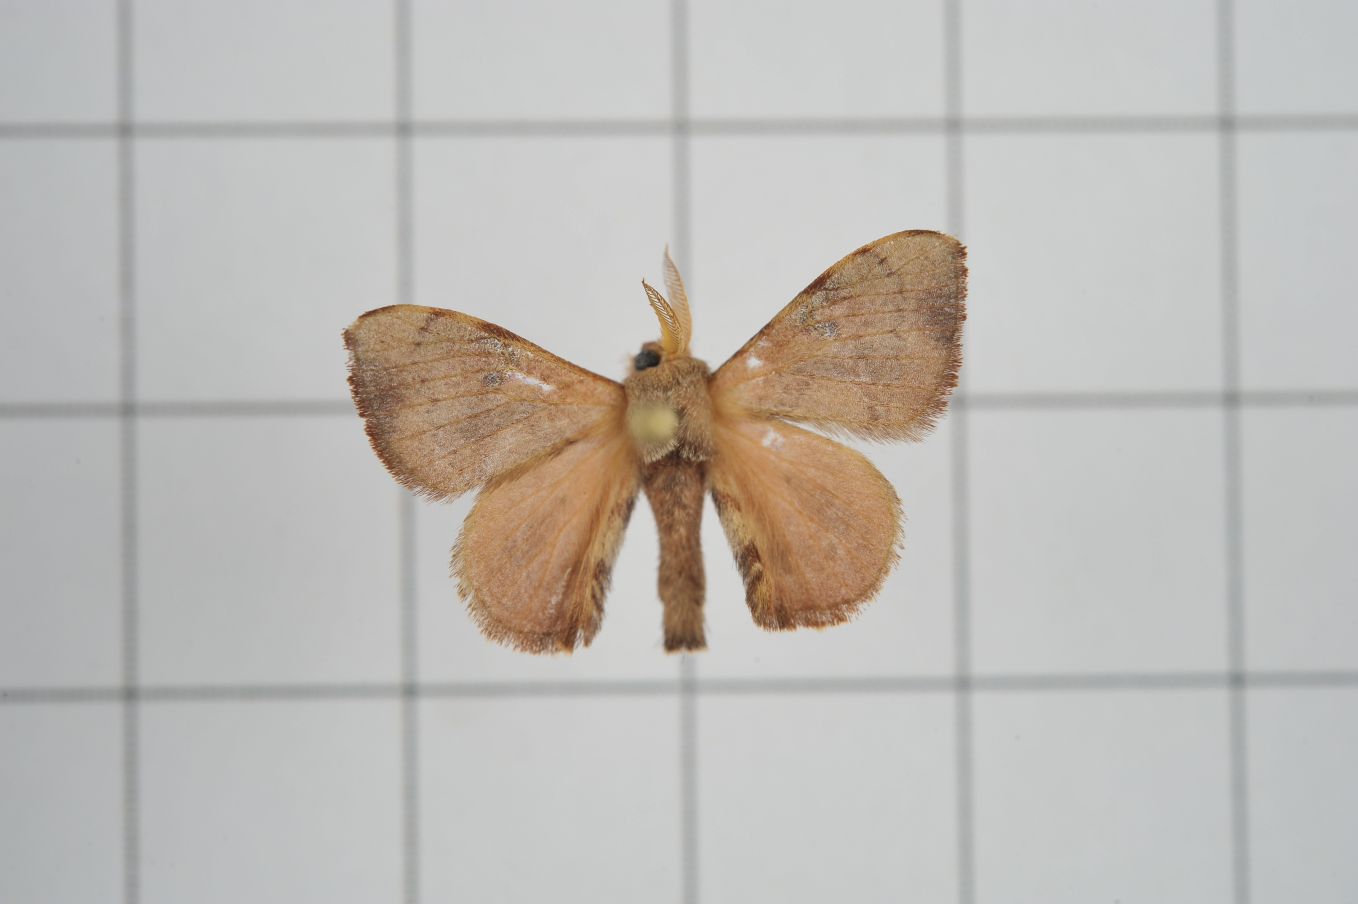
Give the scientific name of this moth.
Trilocha varians
